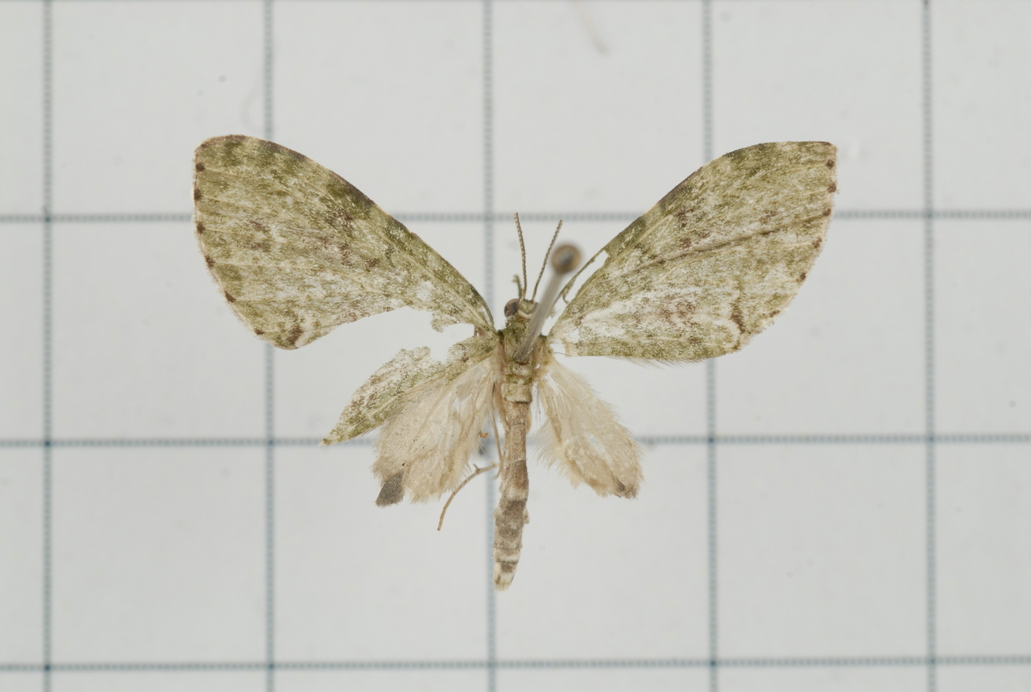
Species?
Sauris marginepunctata
